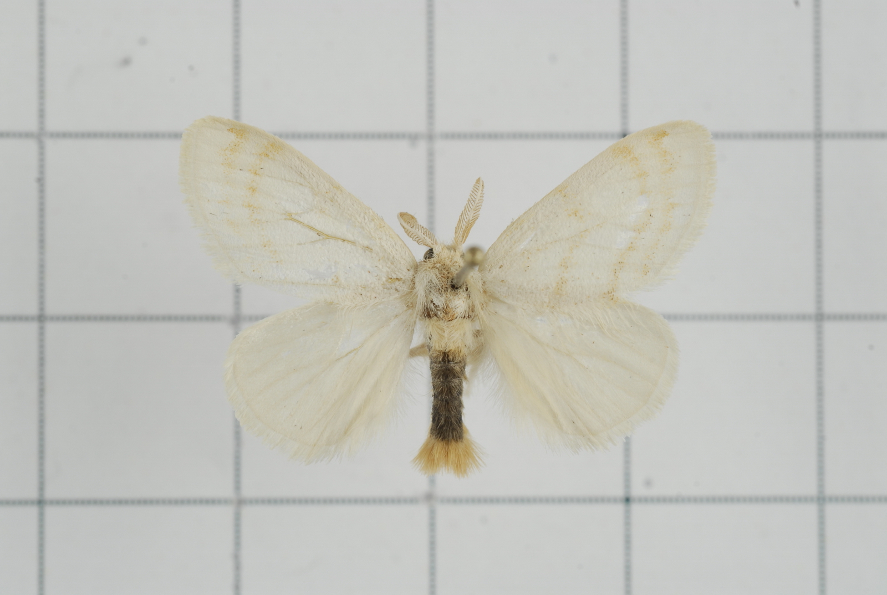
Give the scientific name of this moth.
Euproctis karapina
